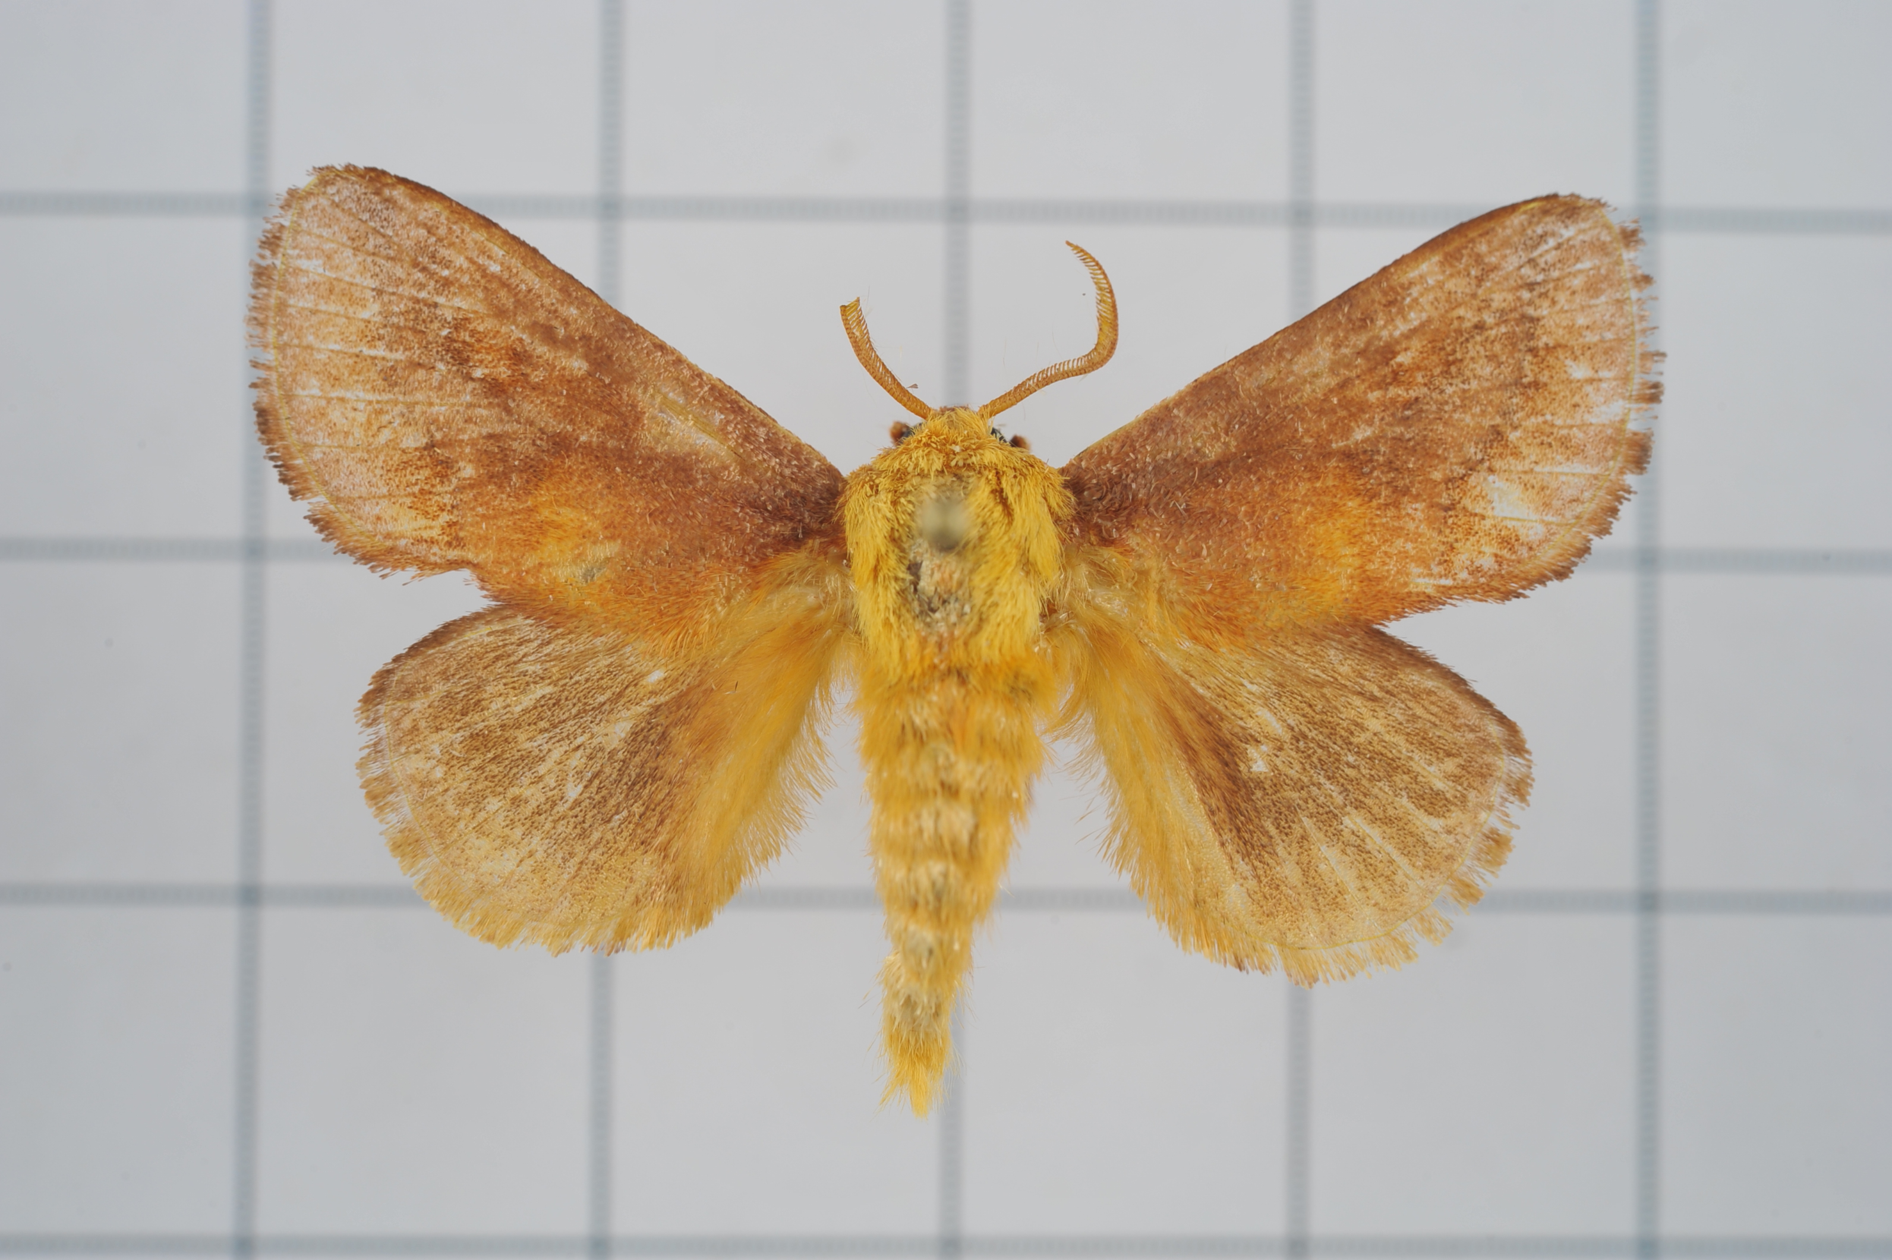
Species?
Narosoideus flavidorsalis
